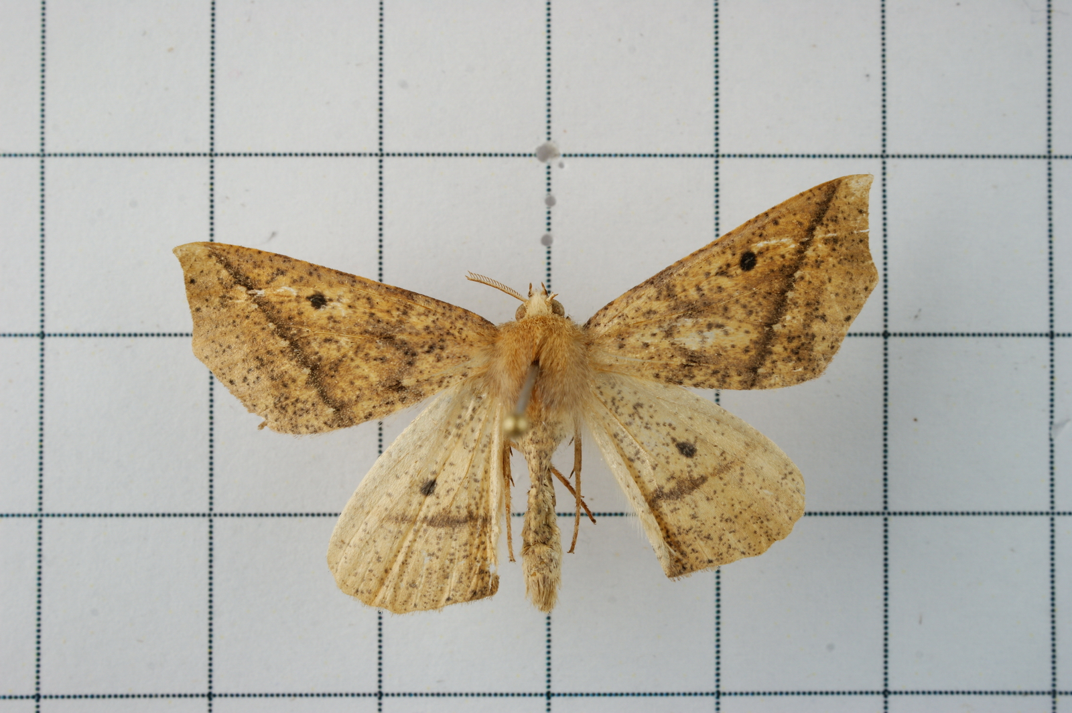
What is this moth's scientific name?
Odontopera albiguttulata
